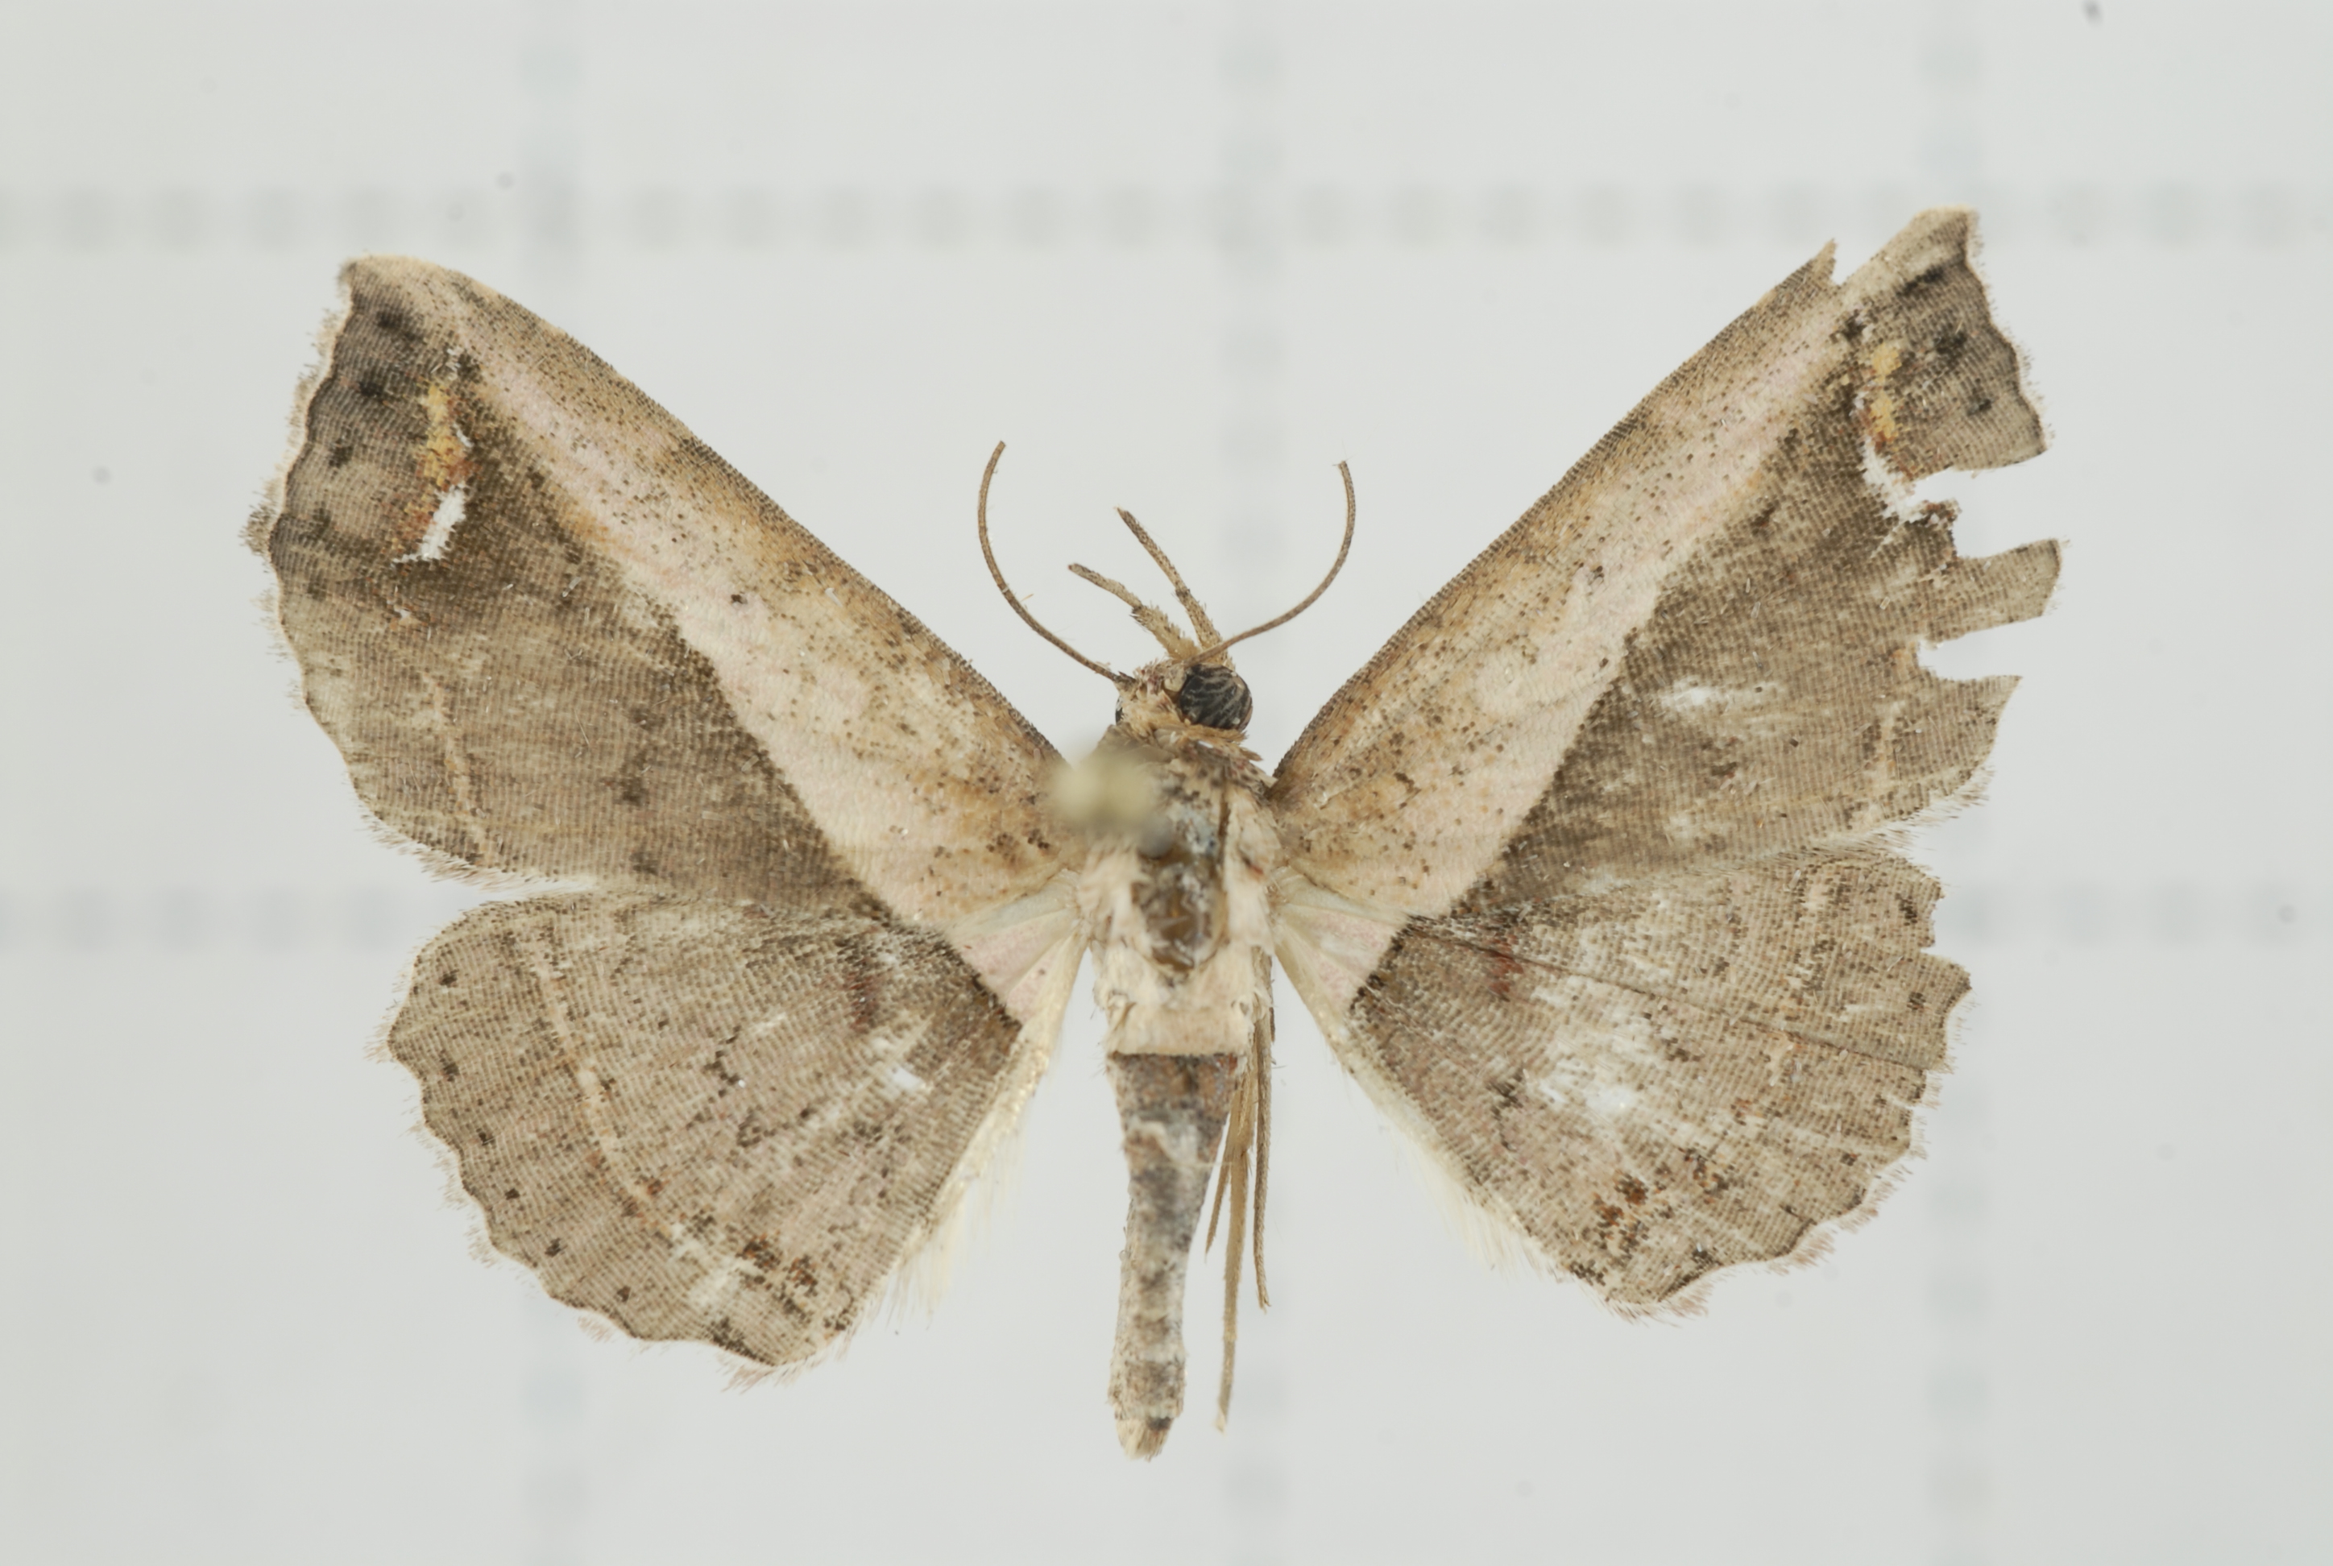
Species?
Lophoruza lunifera
